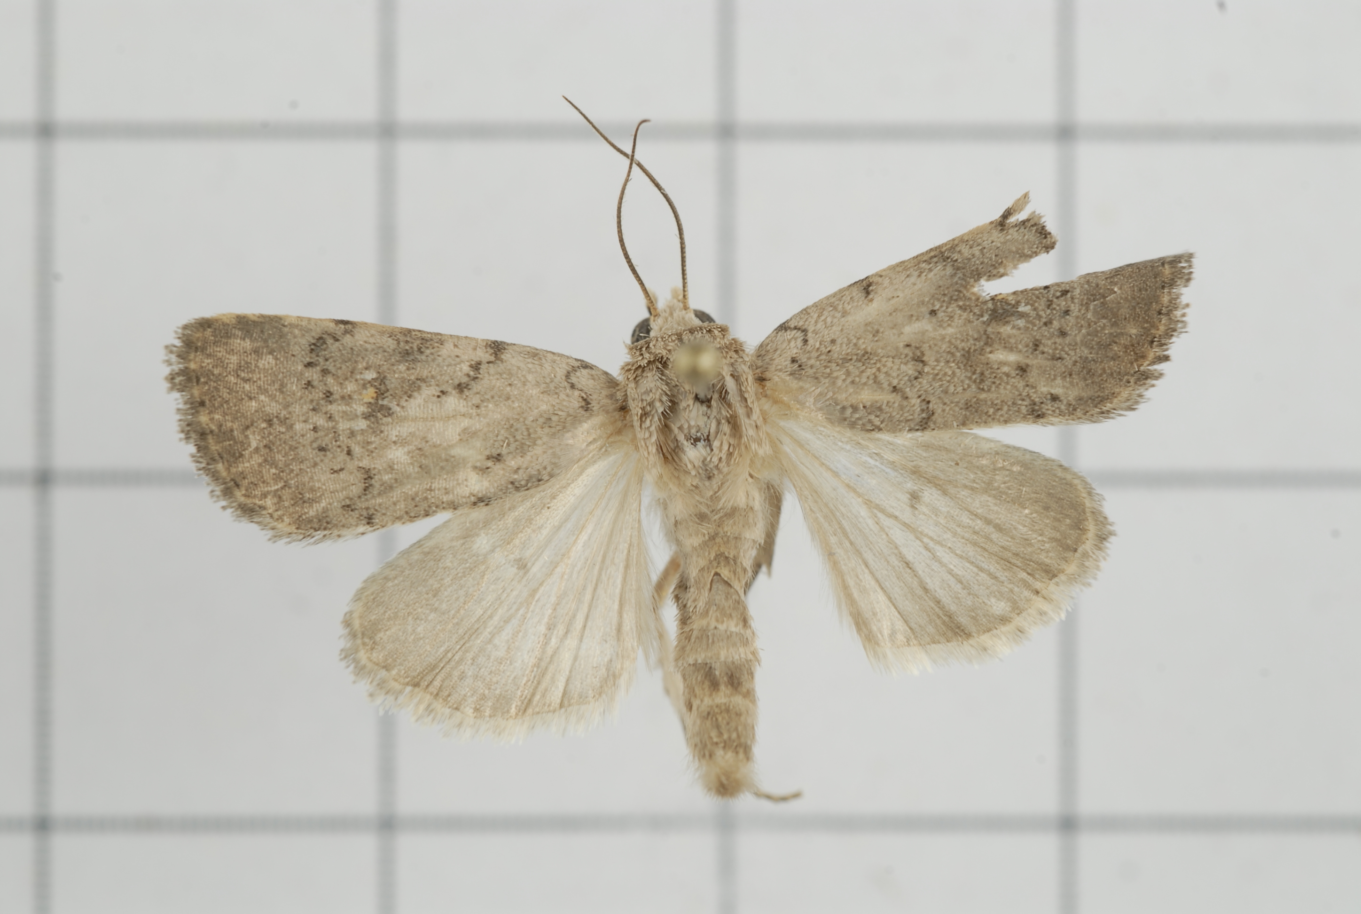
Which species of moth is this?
Athetis bremusa
